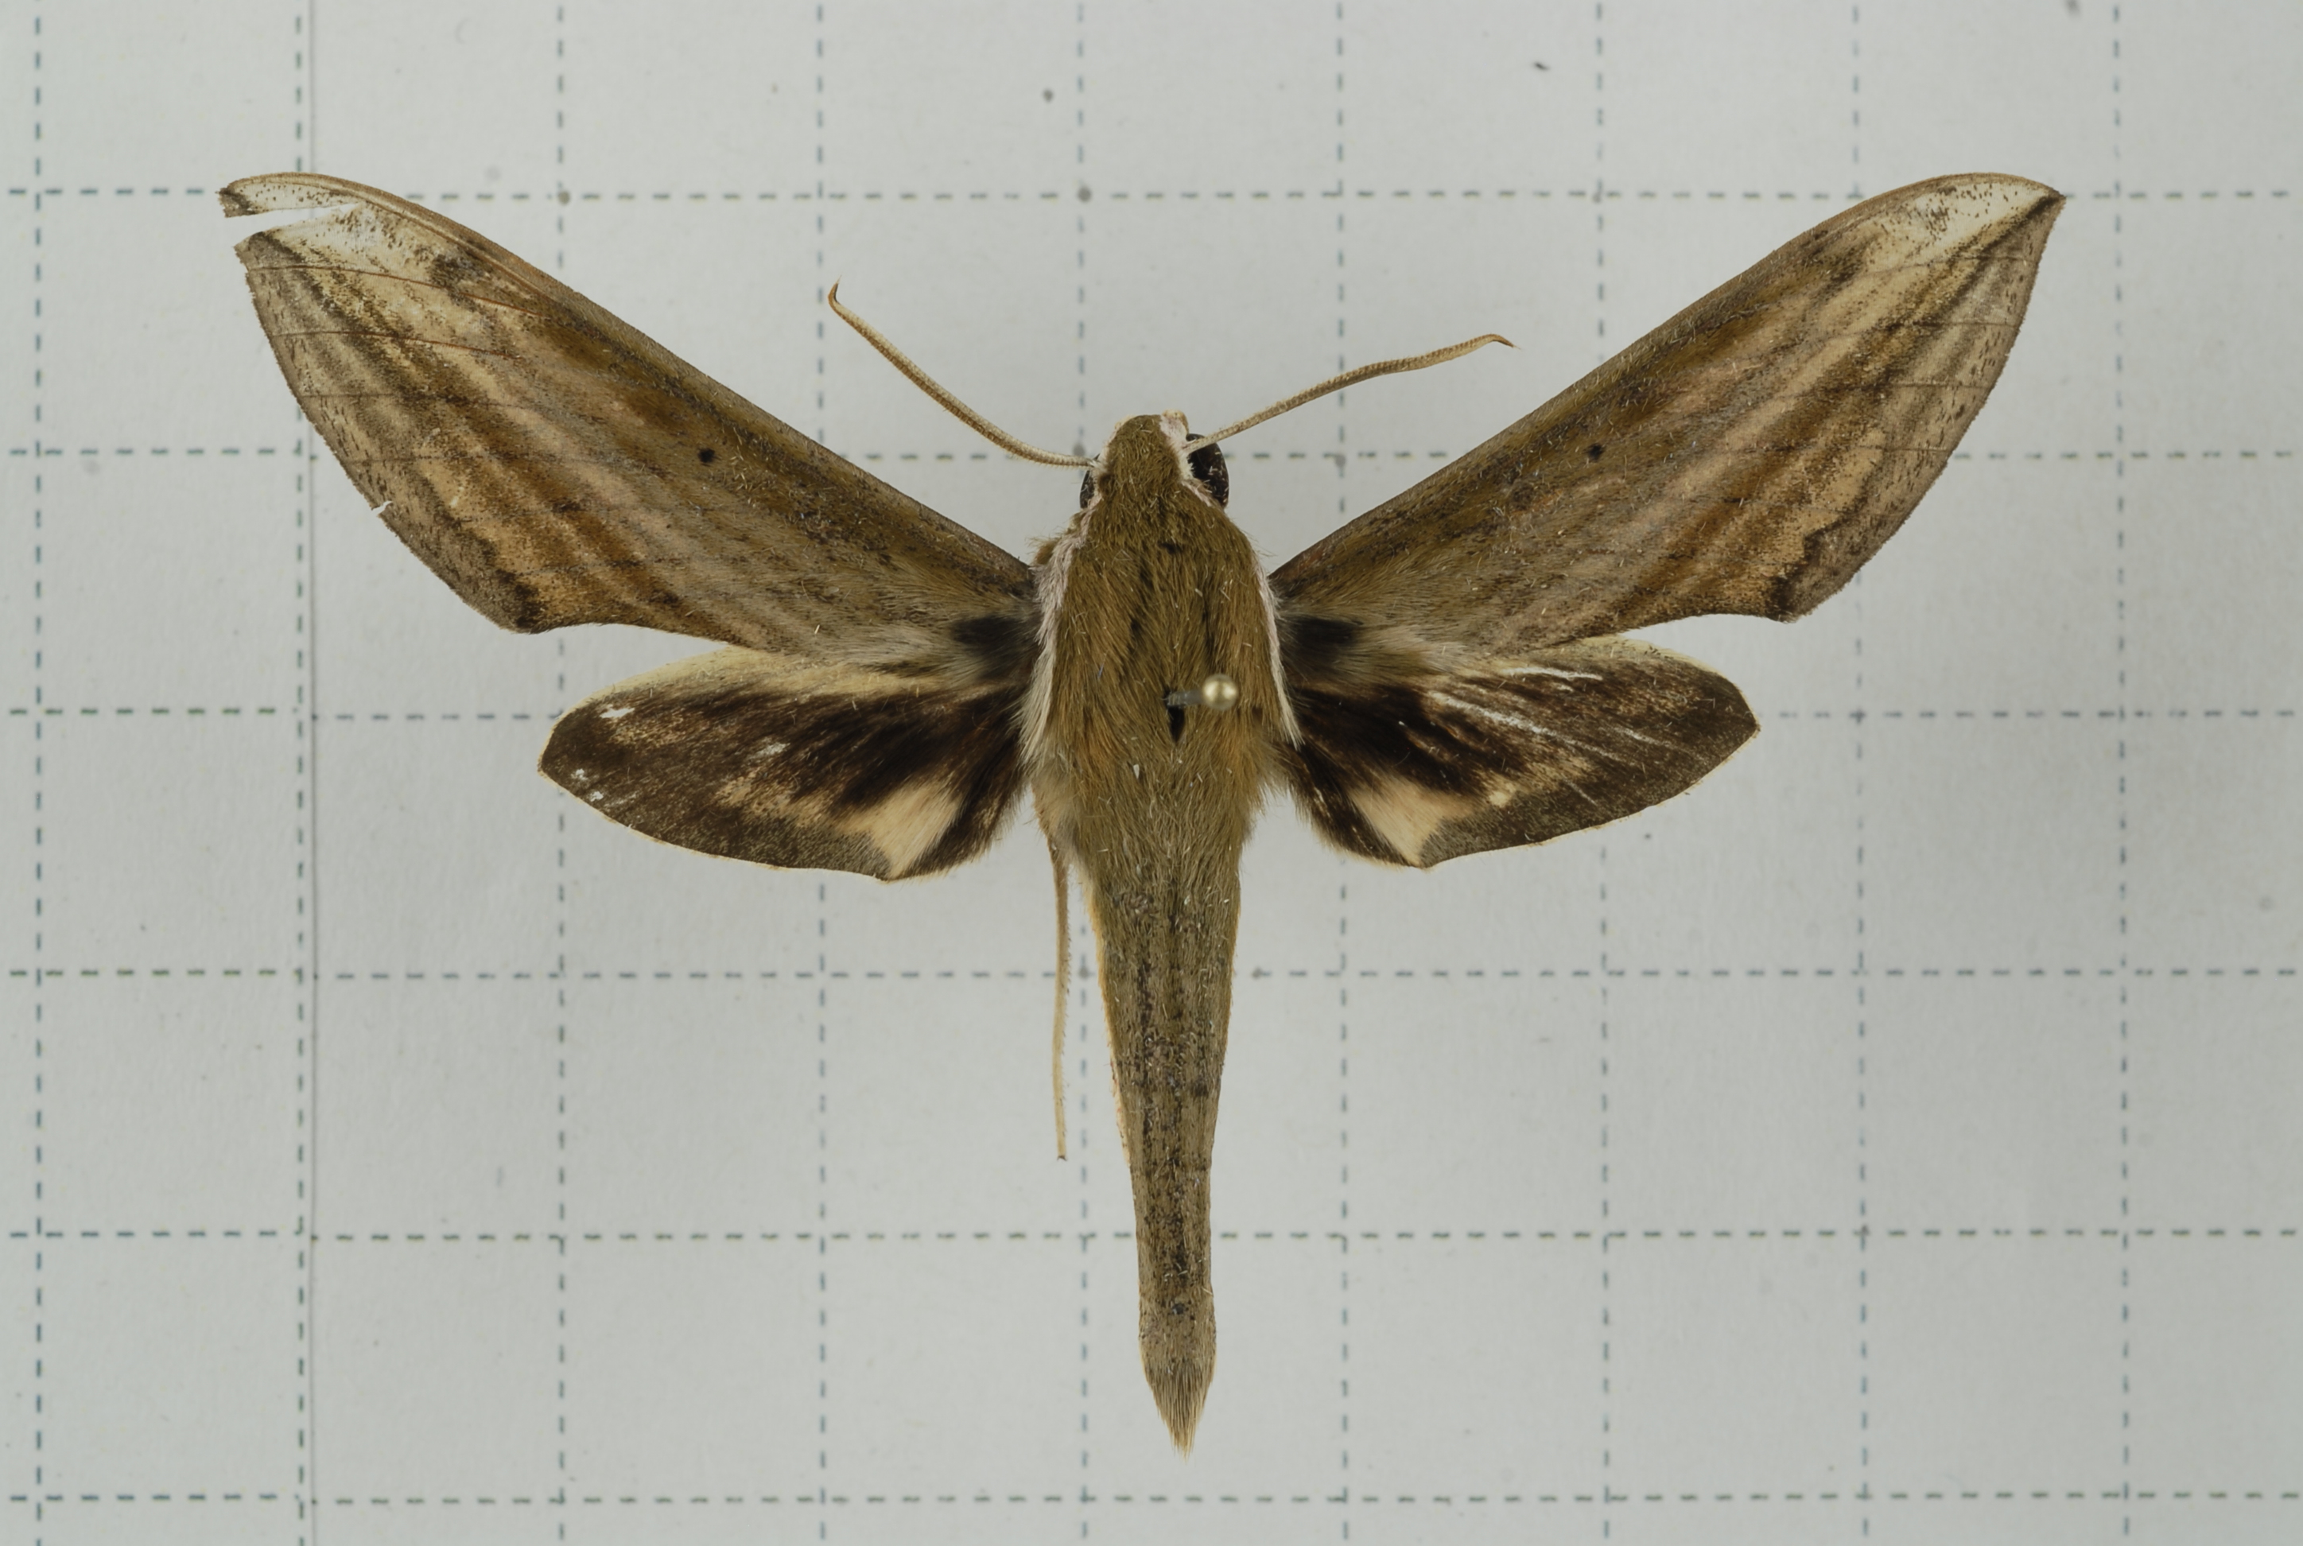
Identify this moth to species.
Cechetra minor
